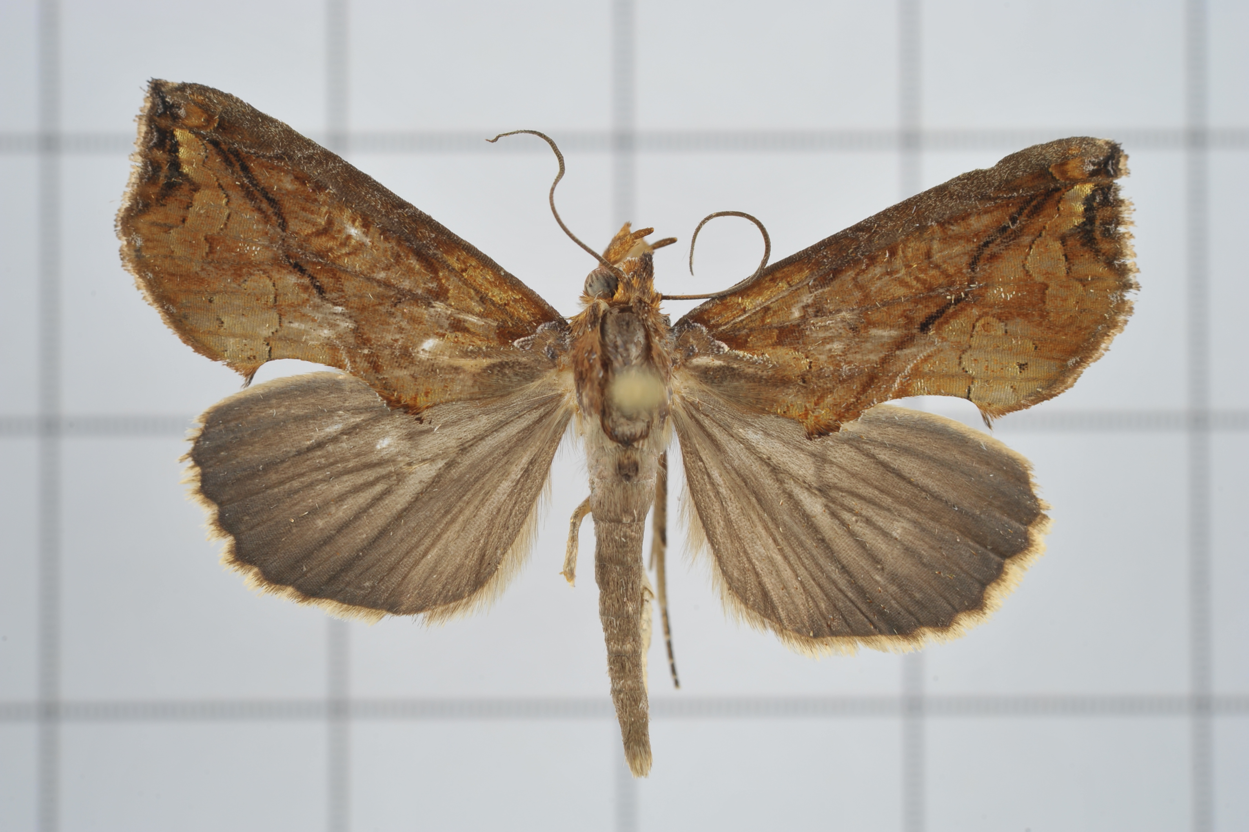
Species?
Plusiodonta coelonota
